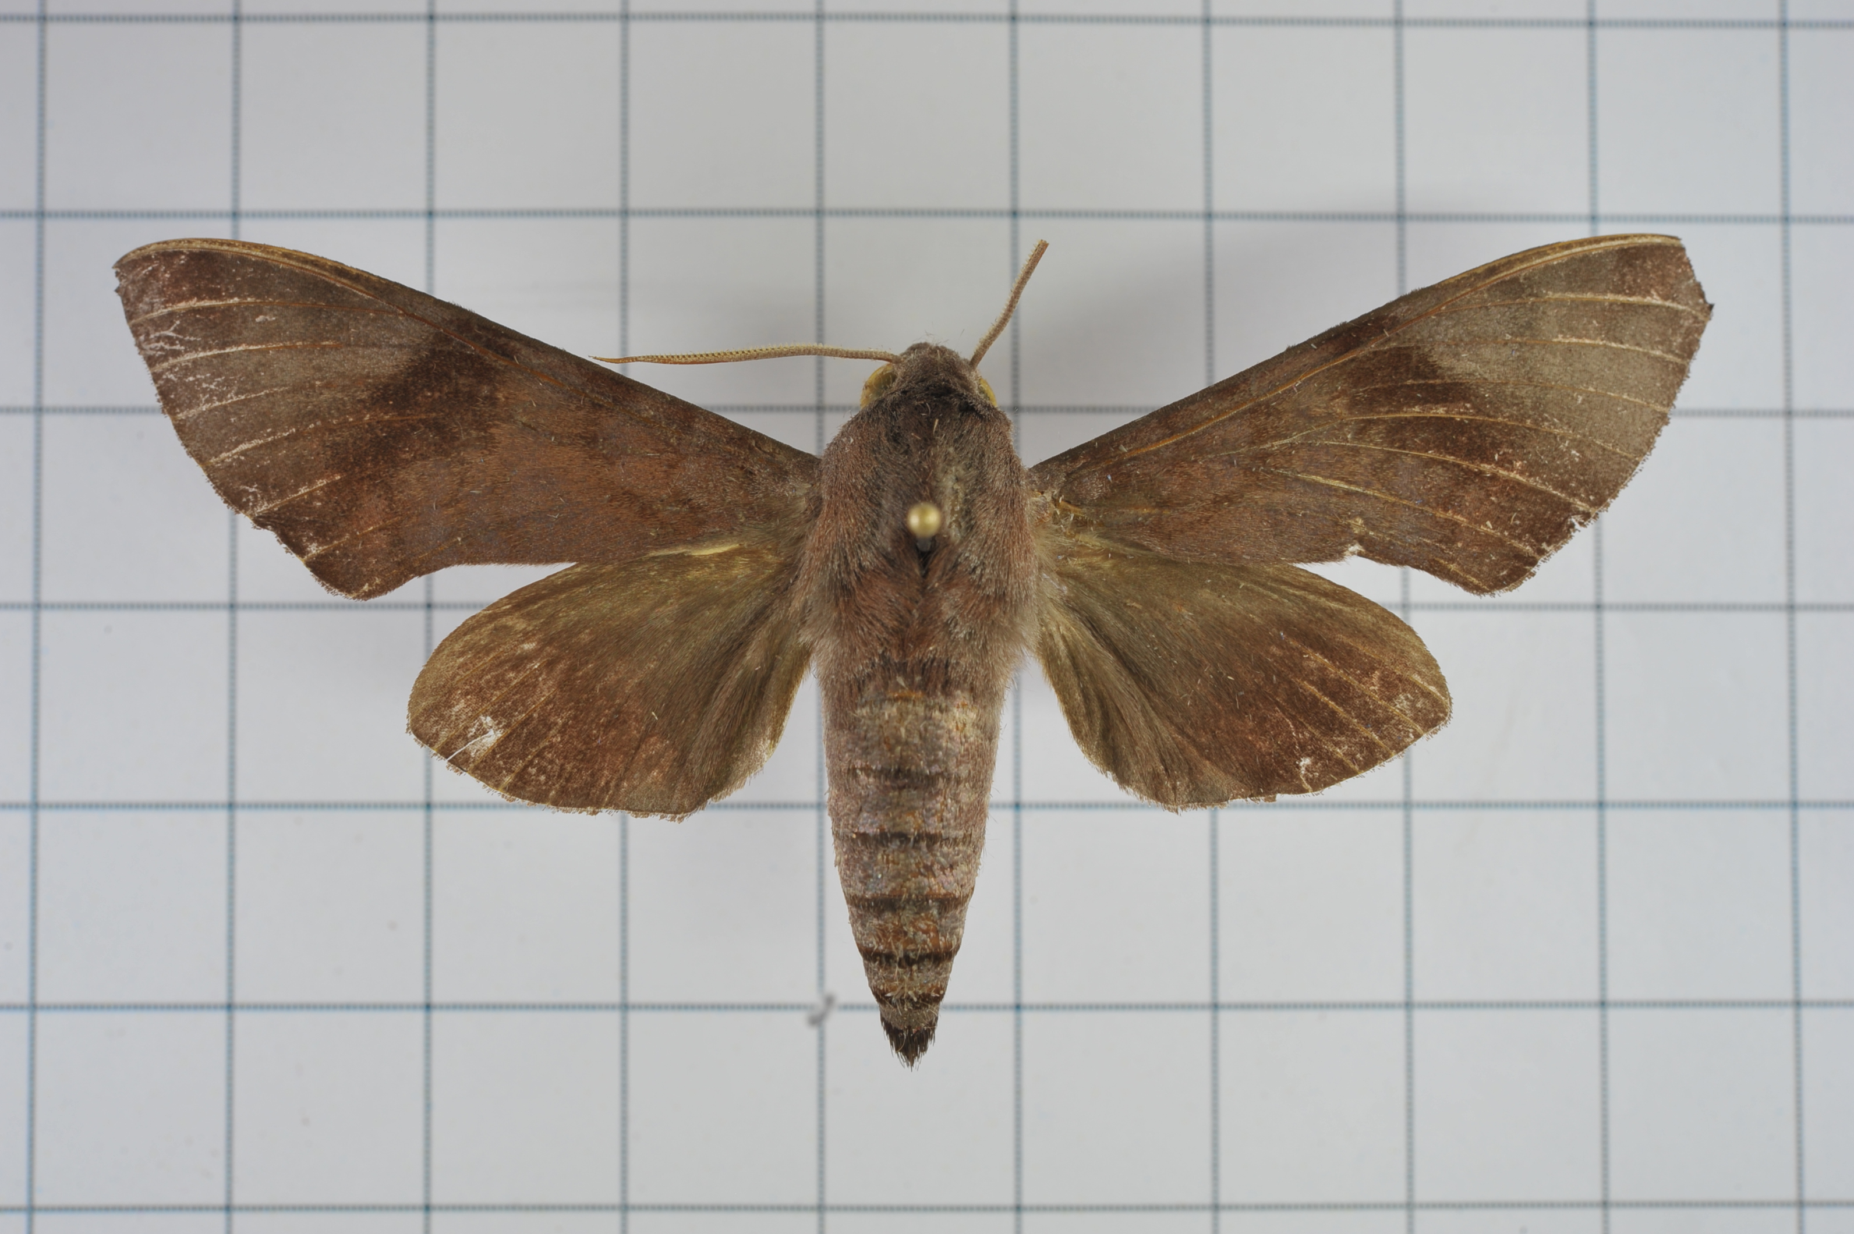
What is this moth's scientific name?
Acosmeryx formosana
